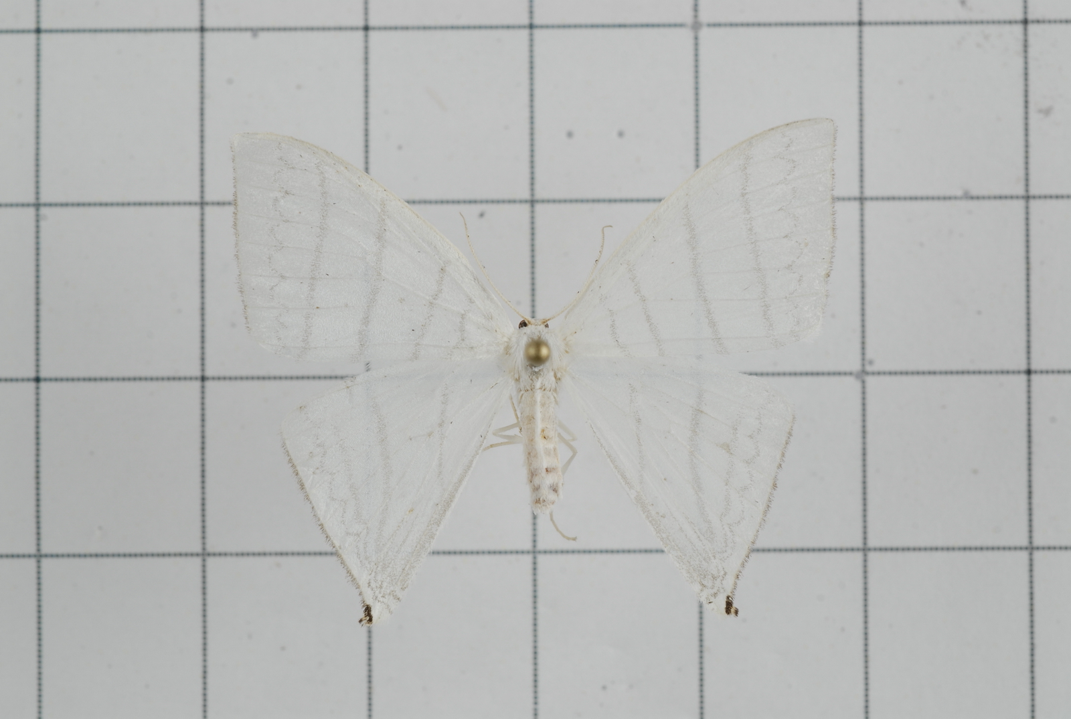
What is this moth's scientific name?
Ditrigona triangularia
